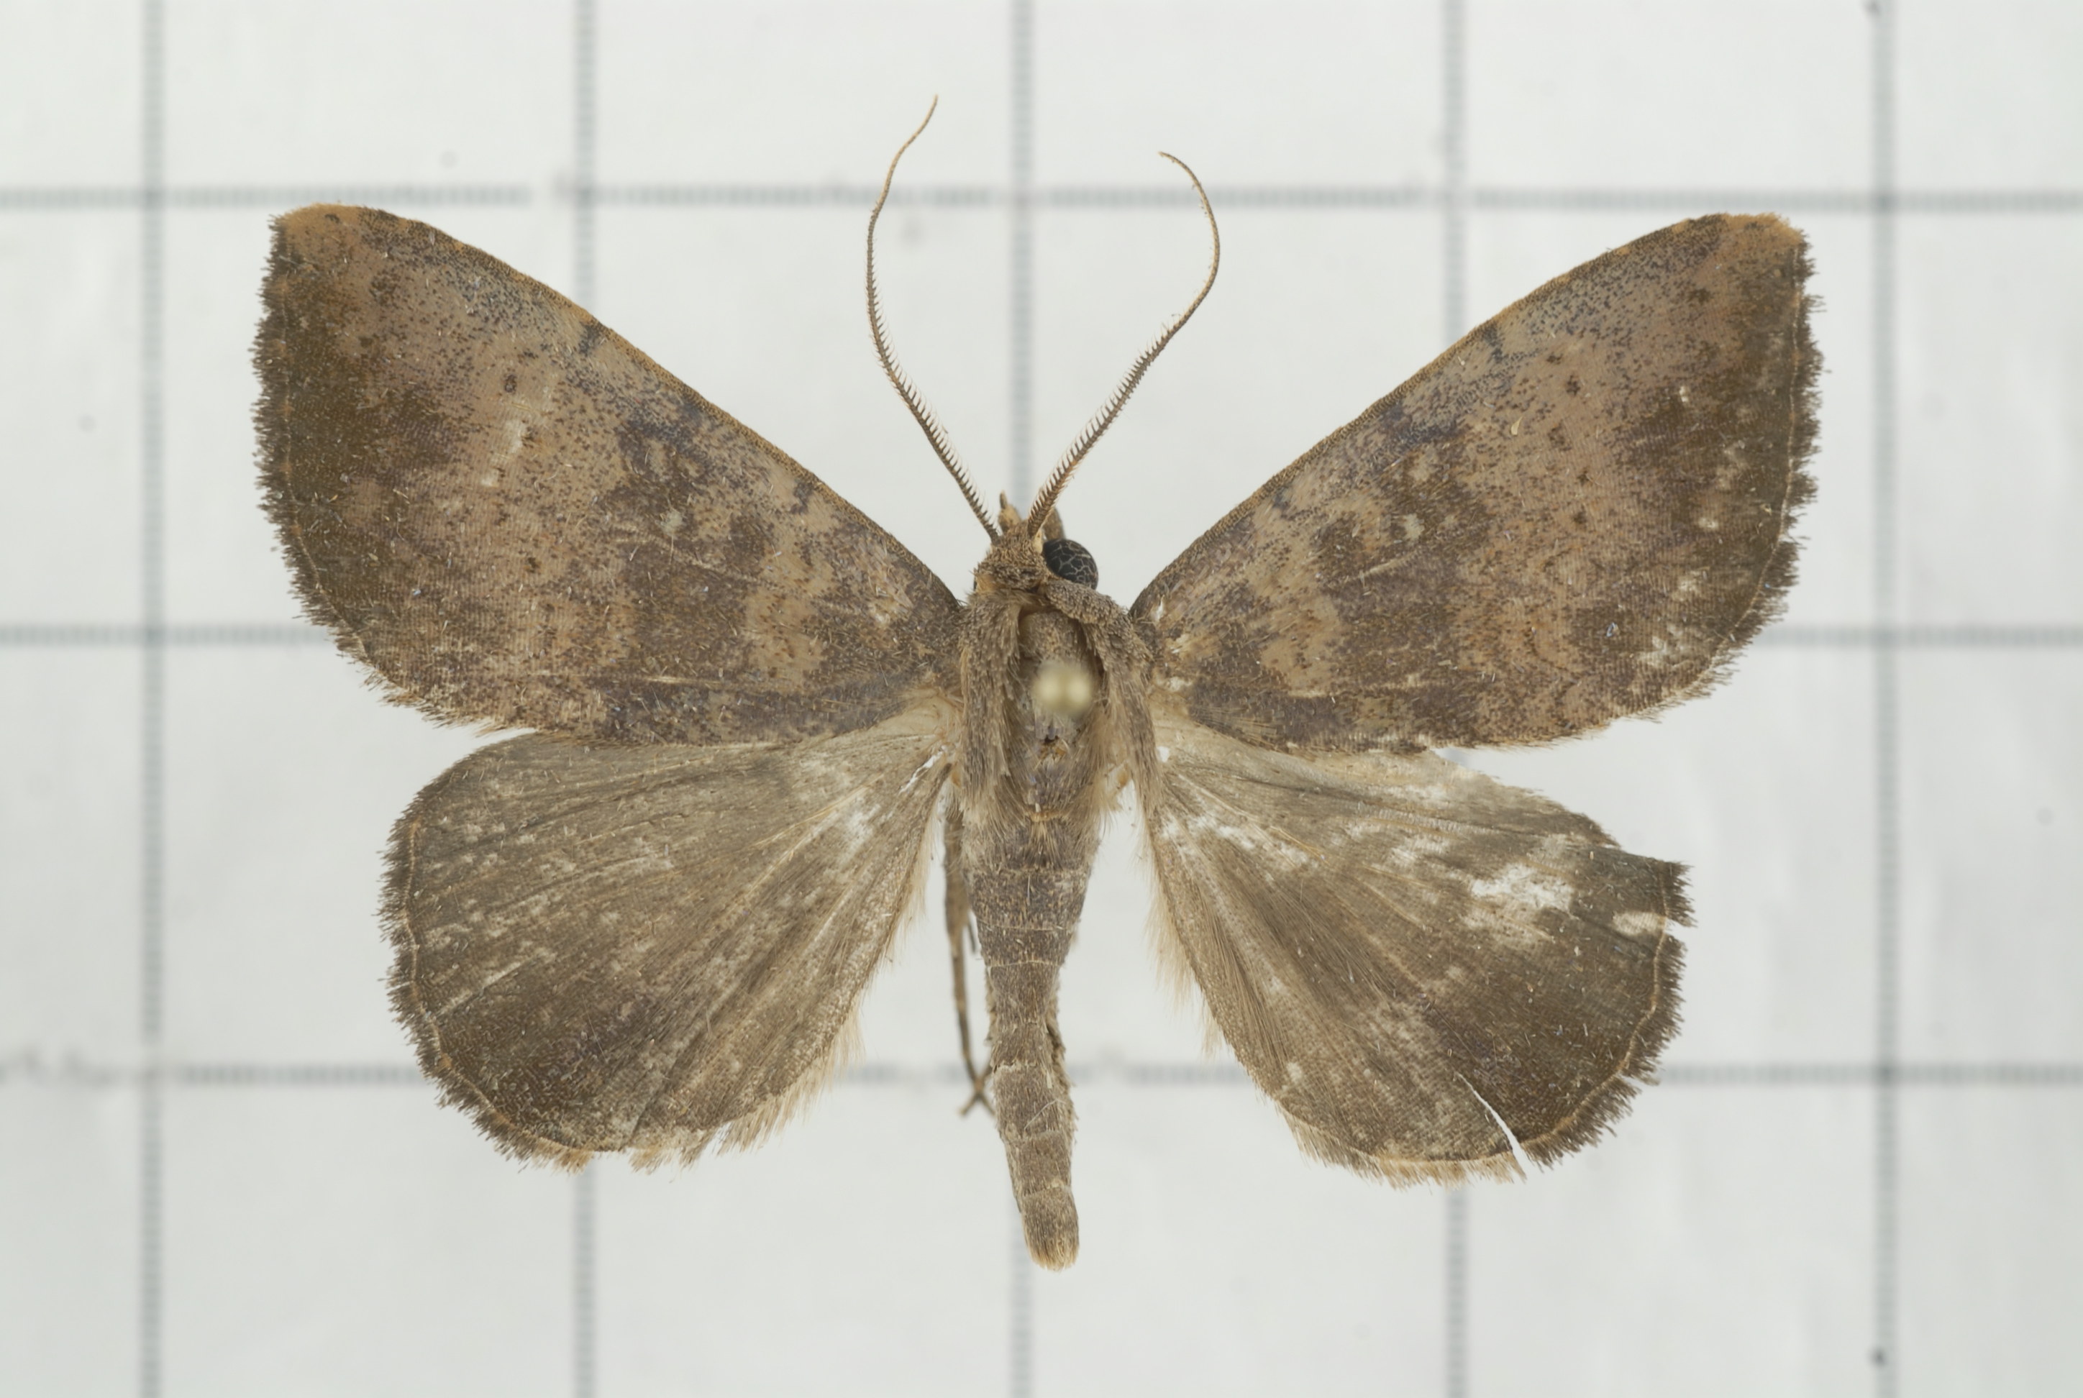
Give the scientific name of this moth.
Scedopla umbrosa
